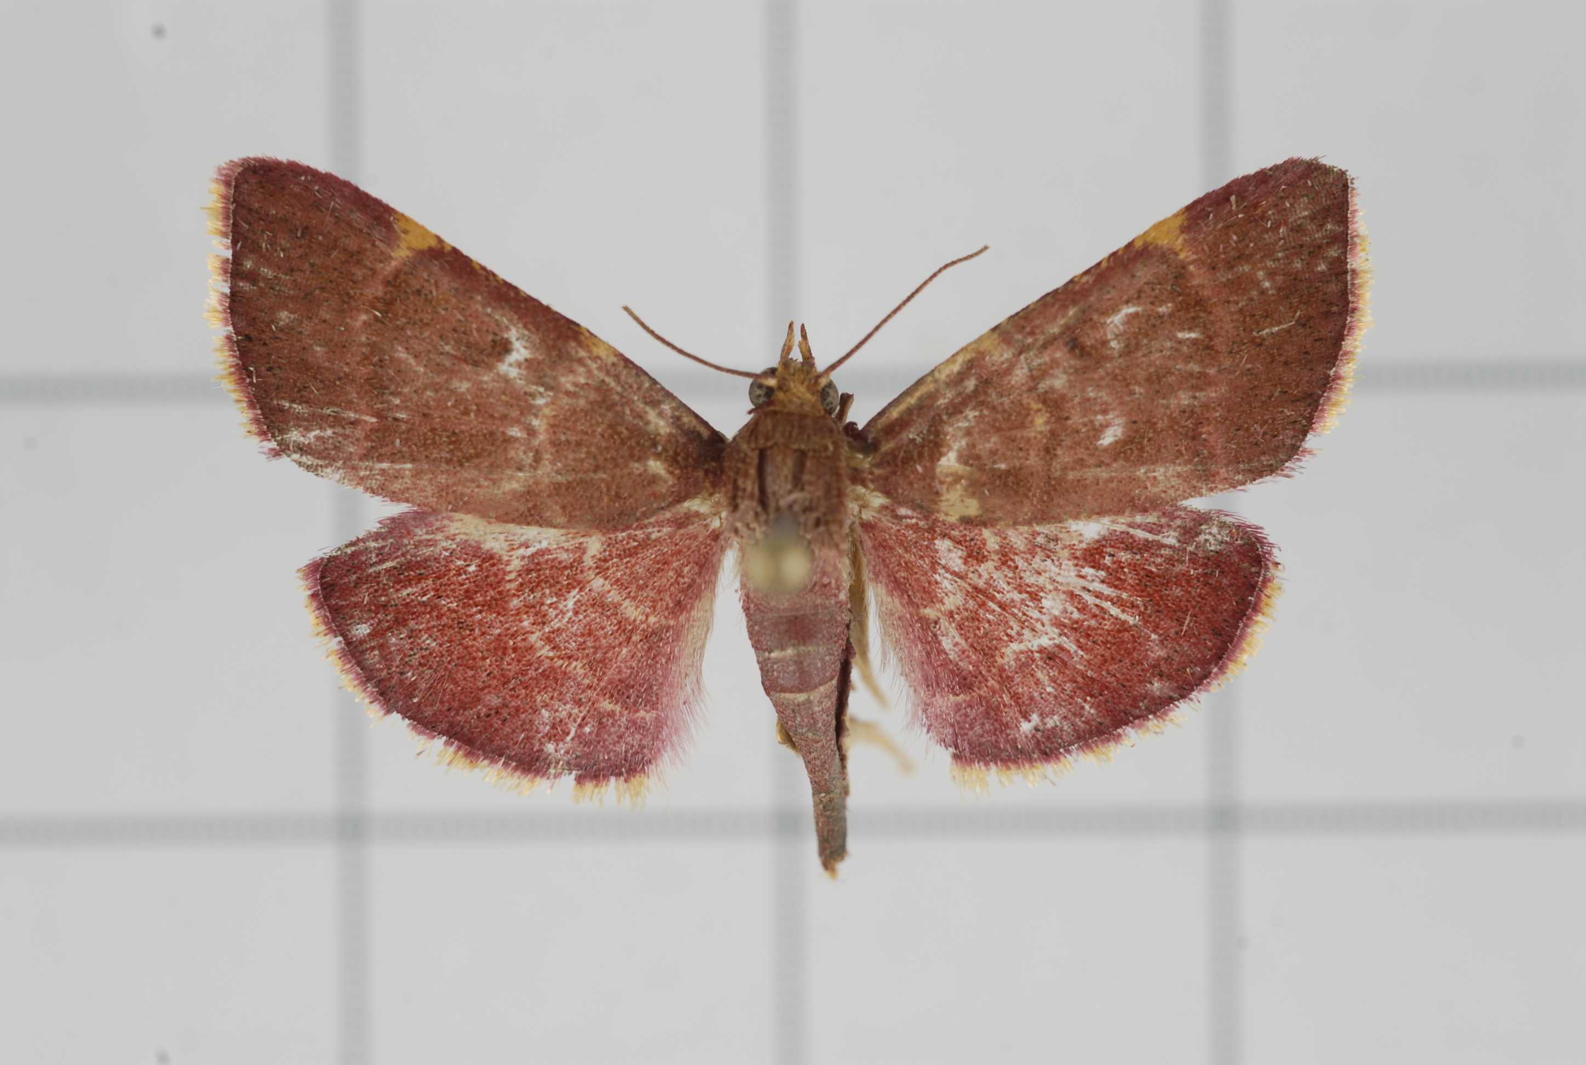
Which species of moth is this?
Herculia pelasgalis
